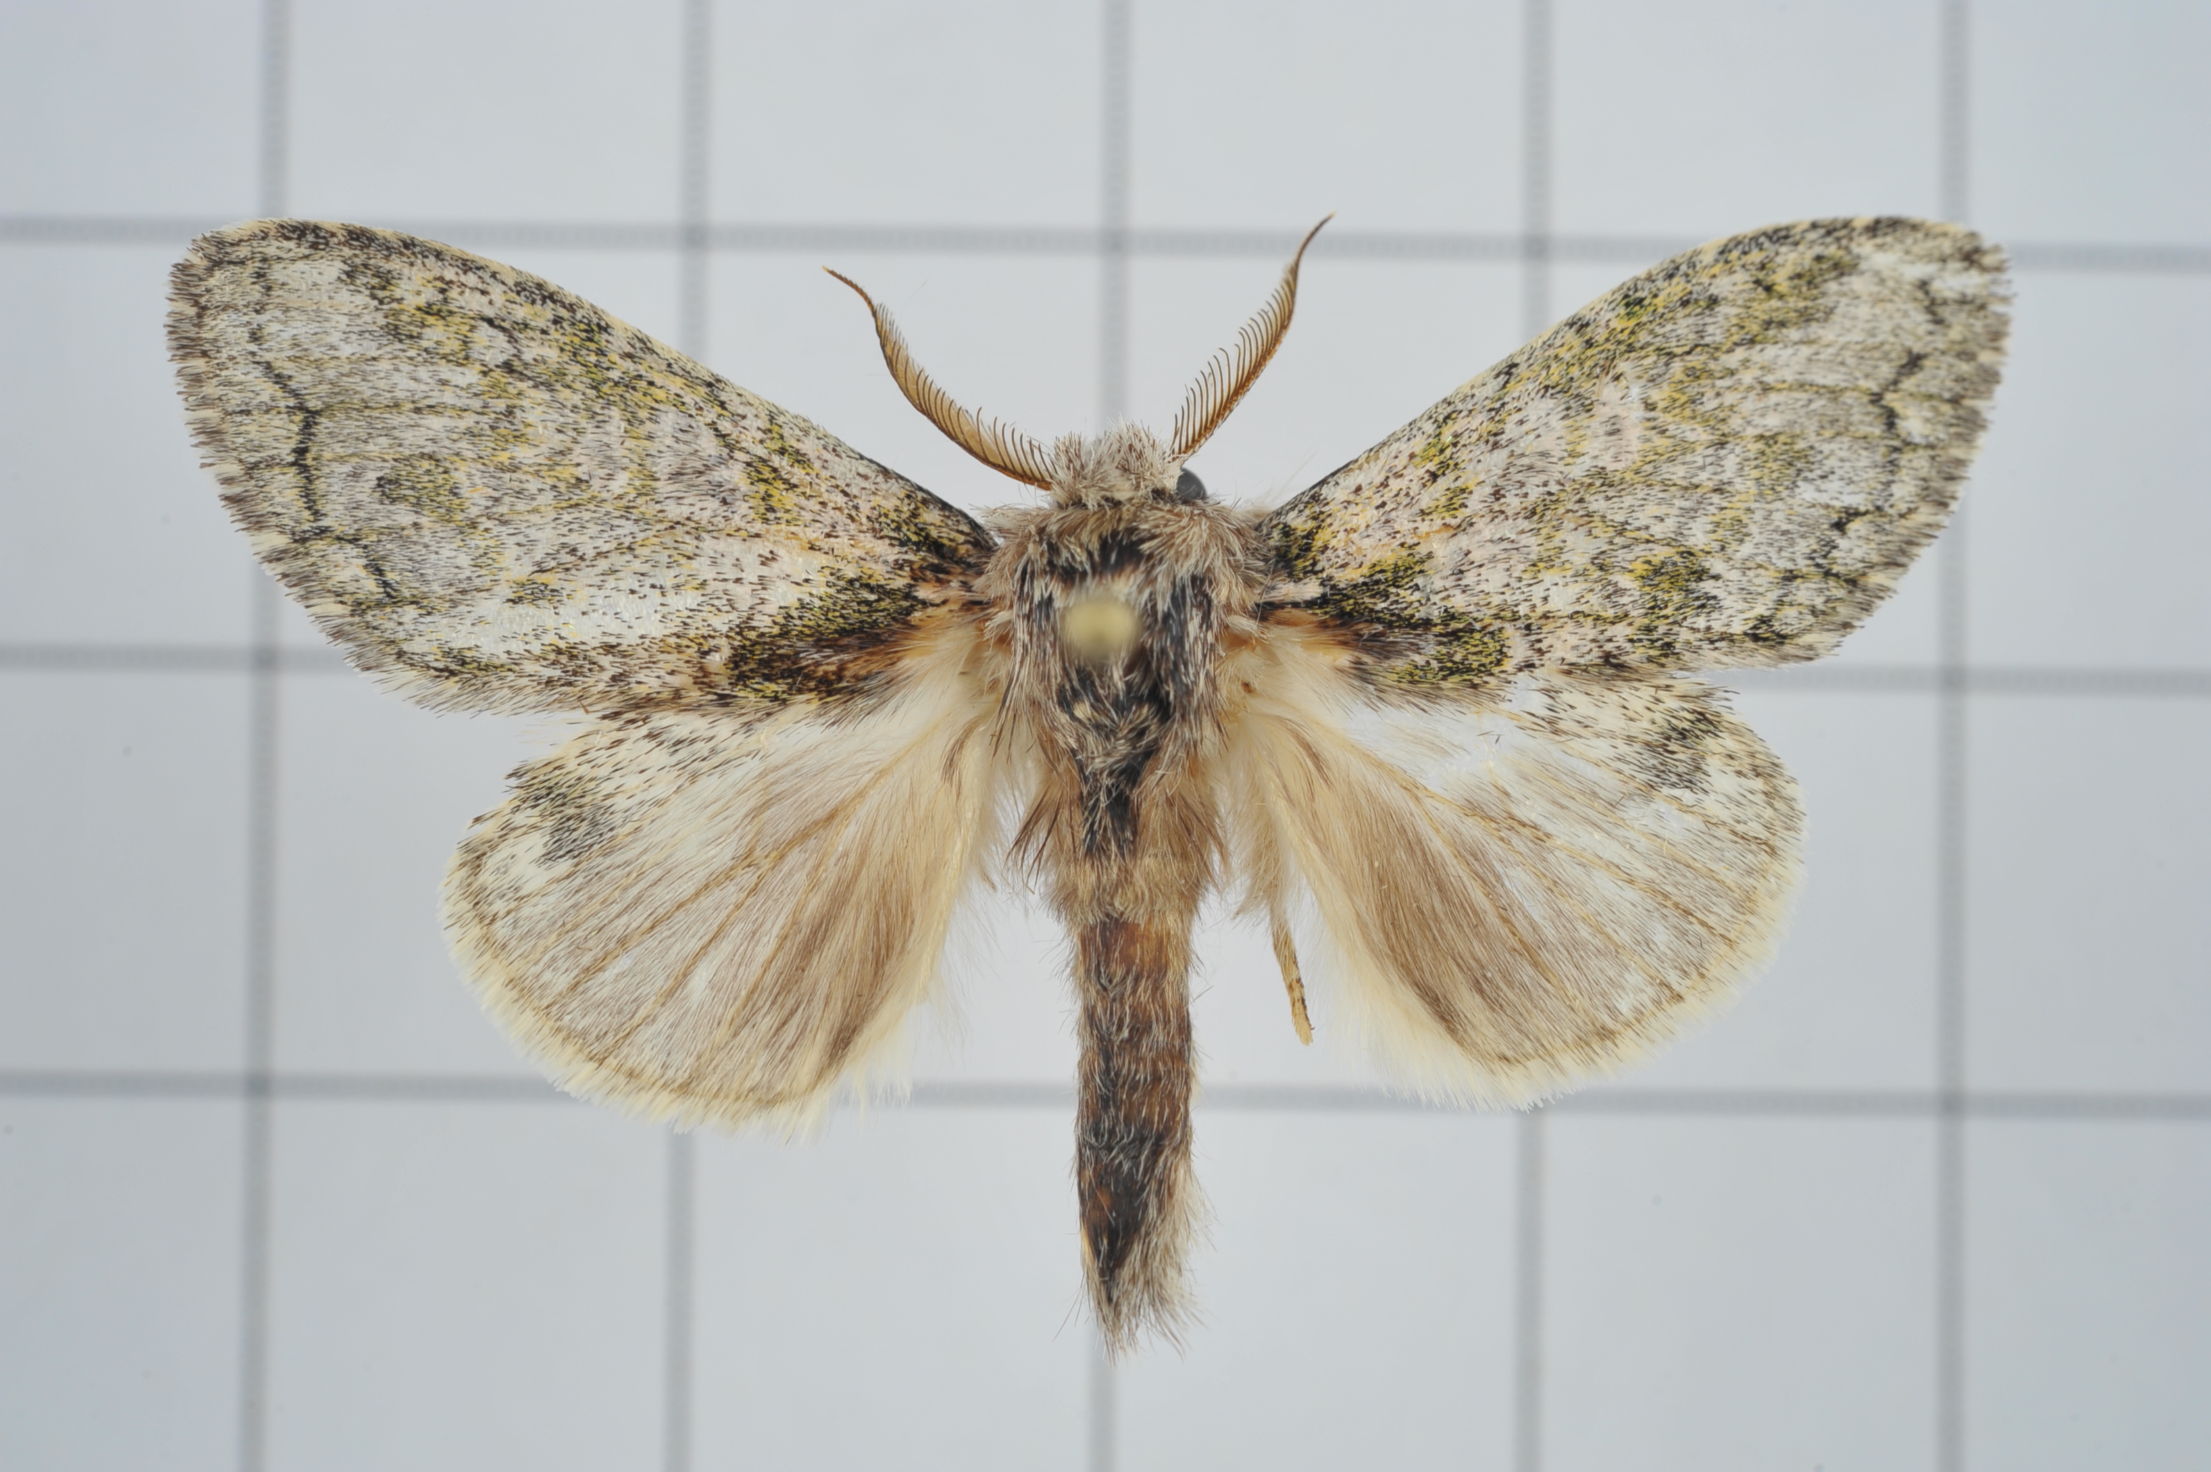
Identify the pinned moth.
Syntypistis pryeri
